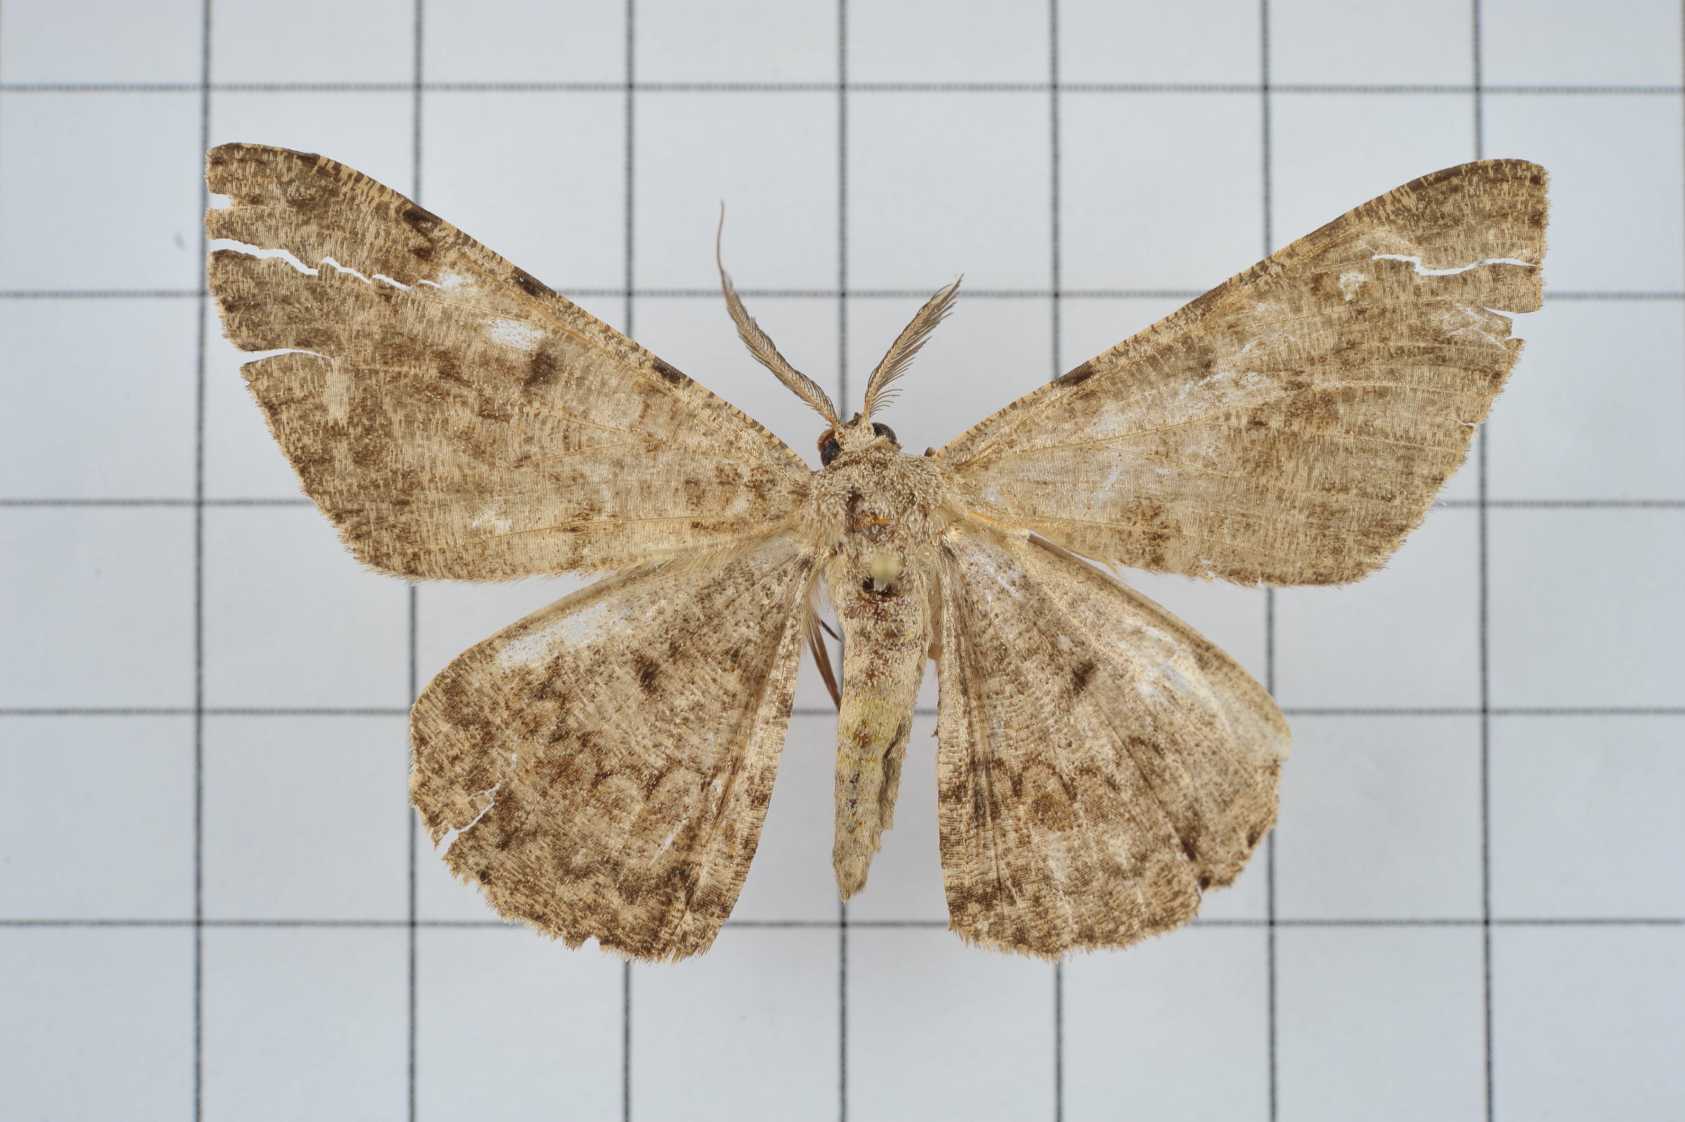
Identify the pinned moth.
Hypomecis cineracea
